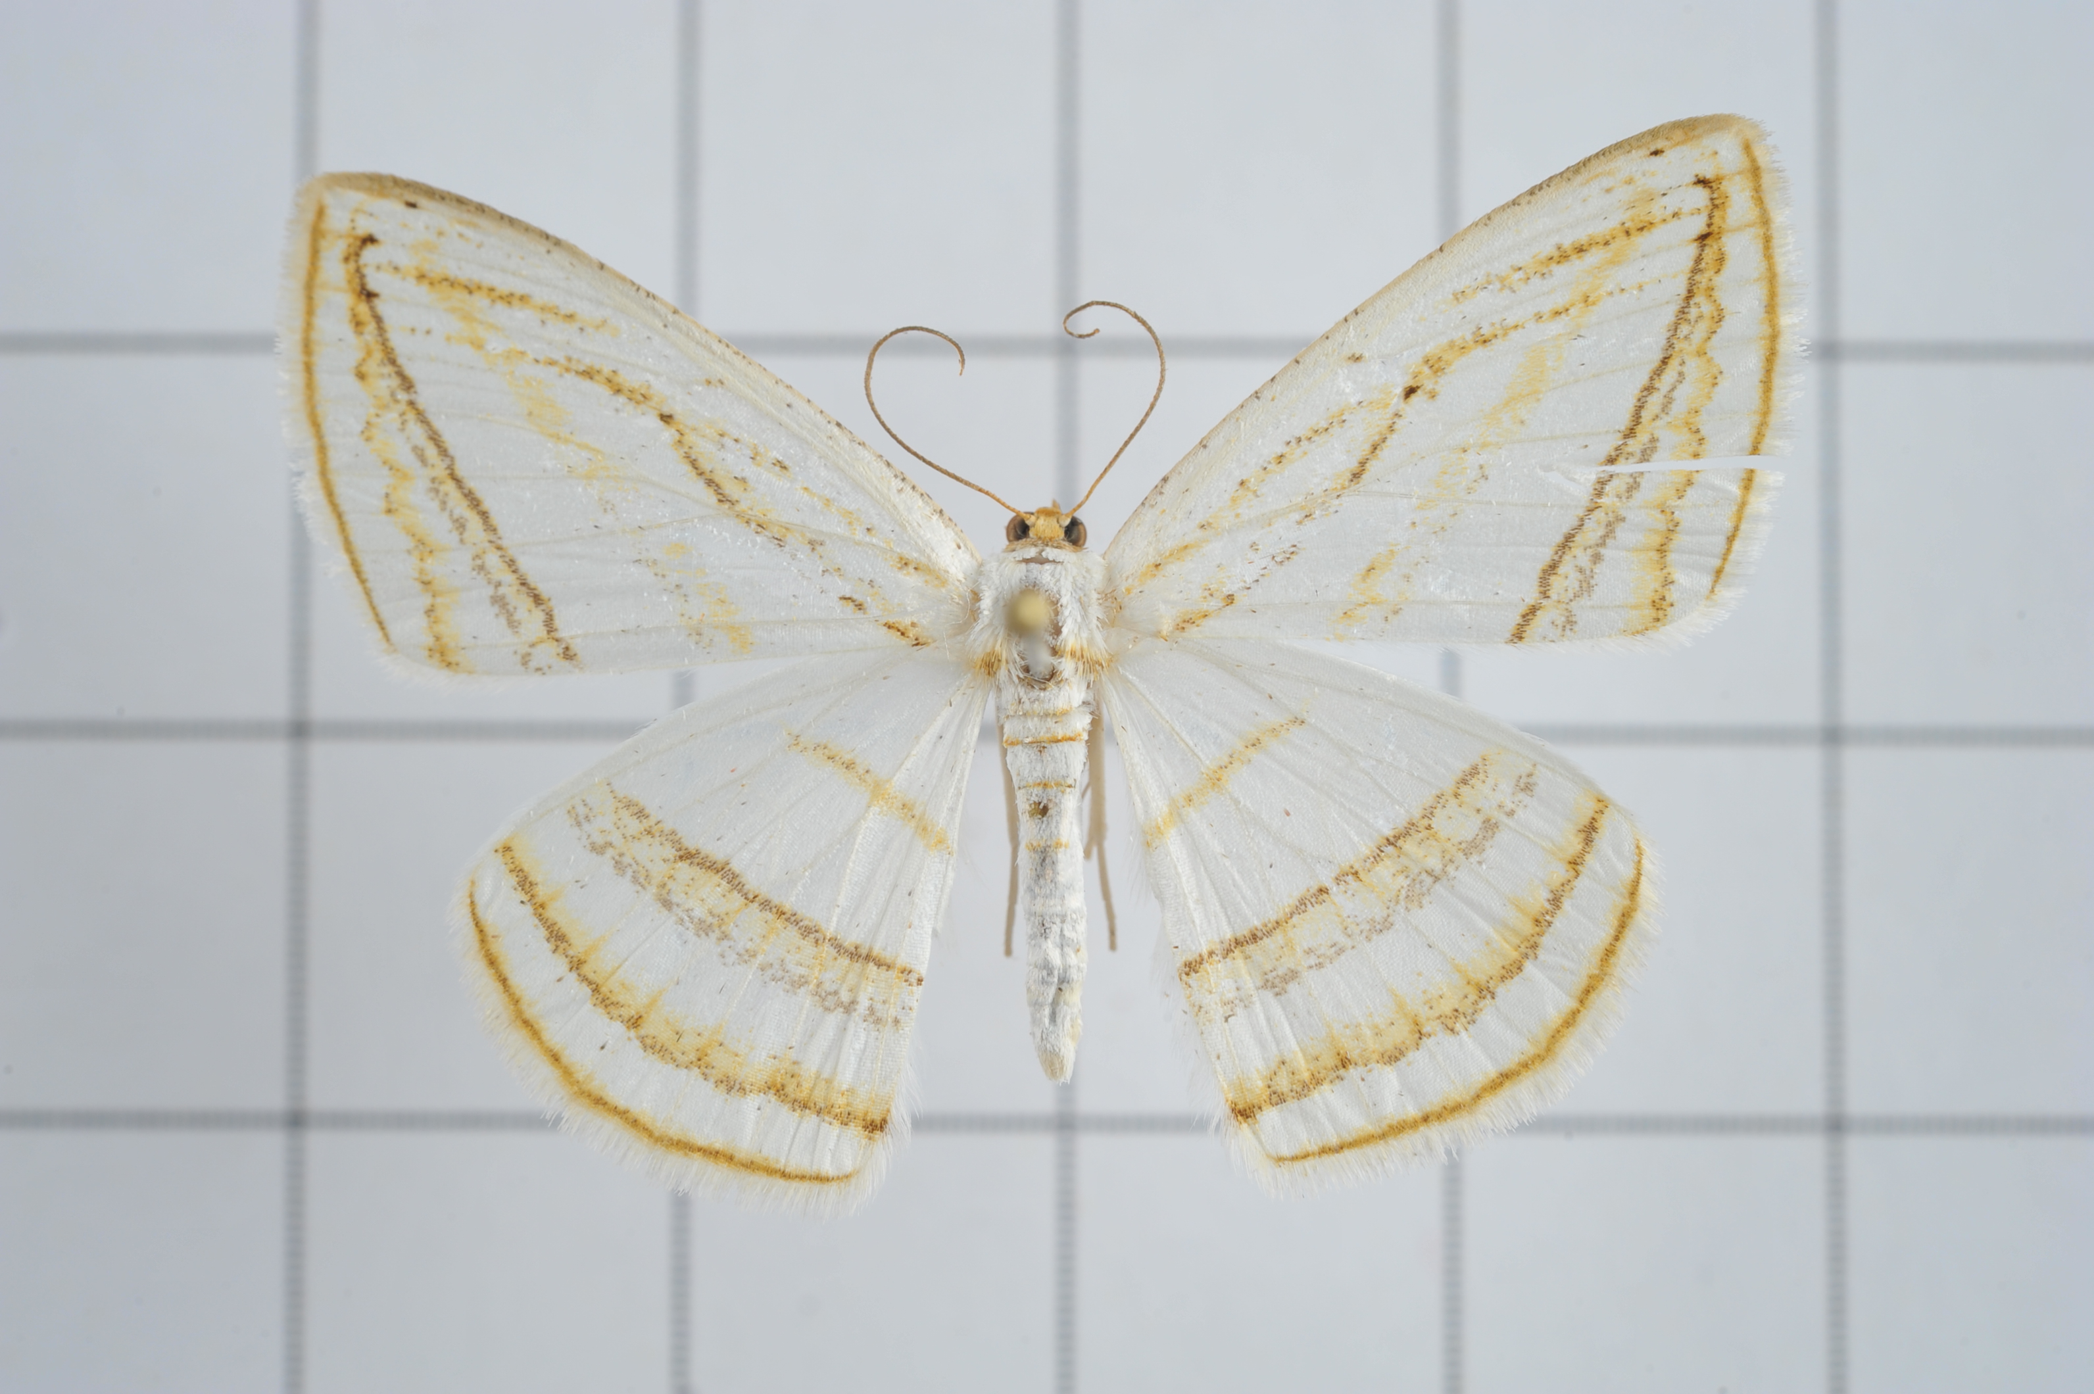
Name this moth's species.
Orthocabera sericea sericea
